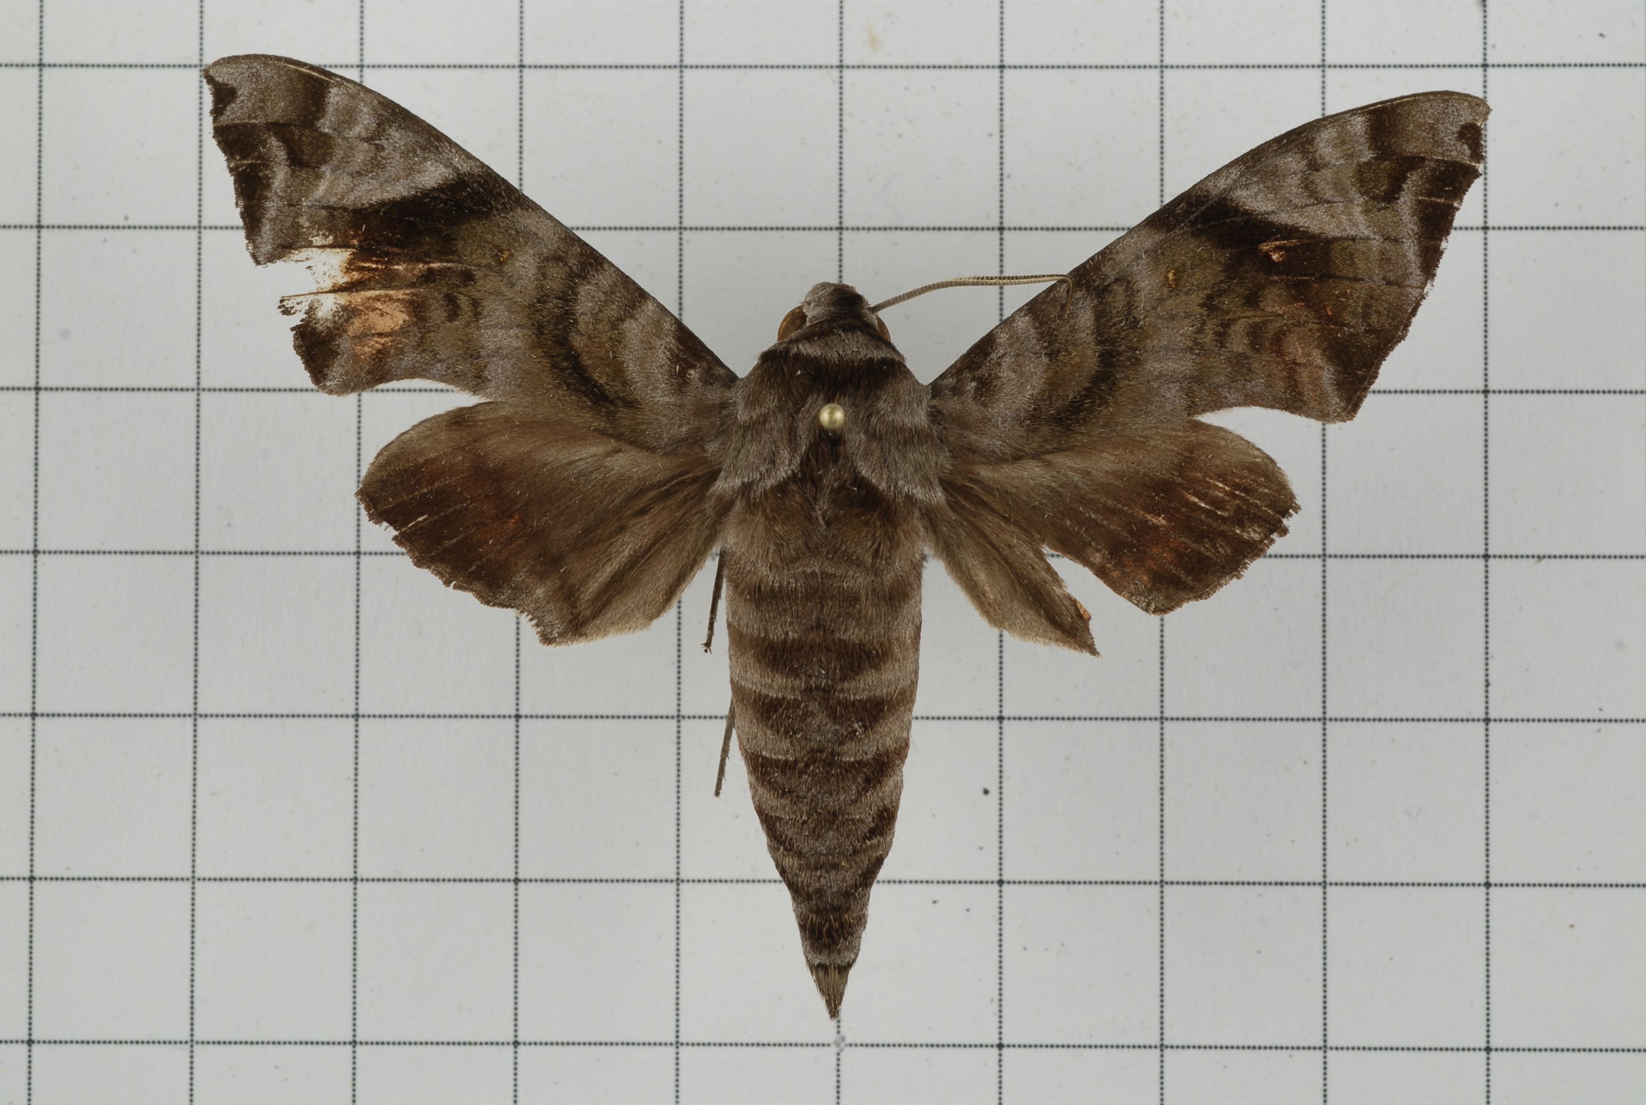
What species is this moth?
Acosmeryx castanea
